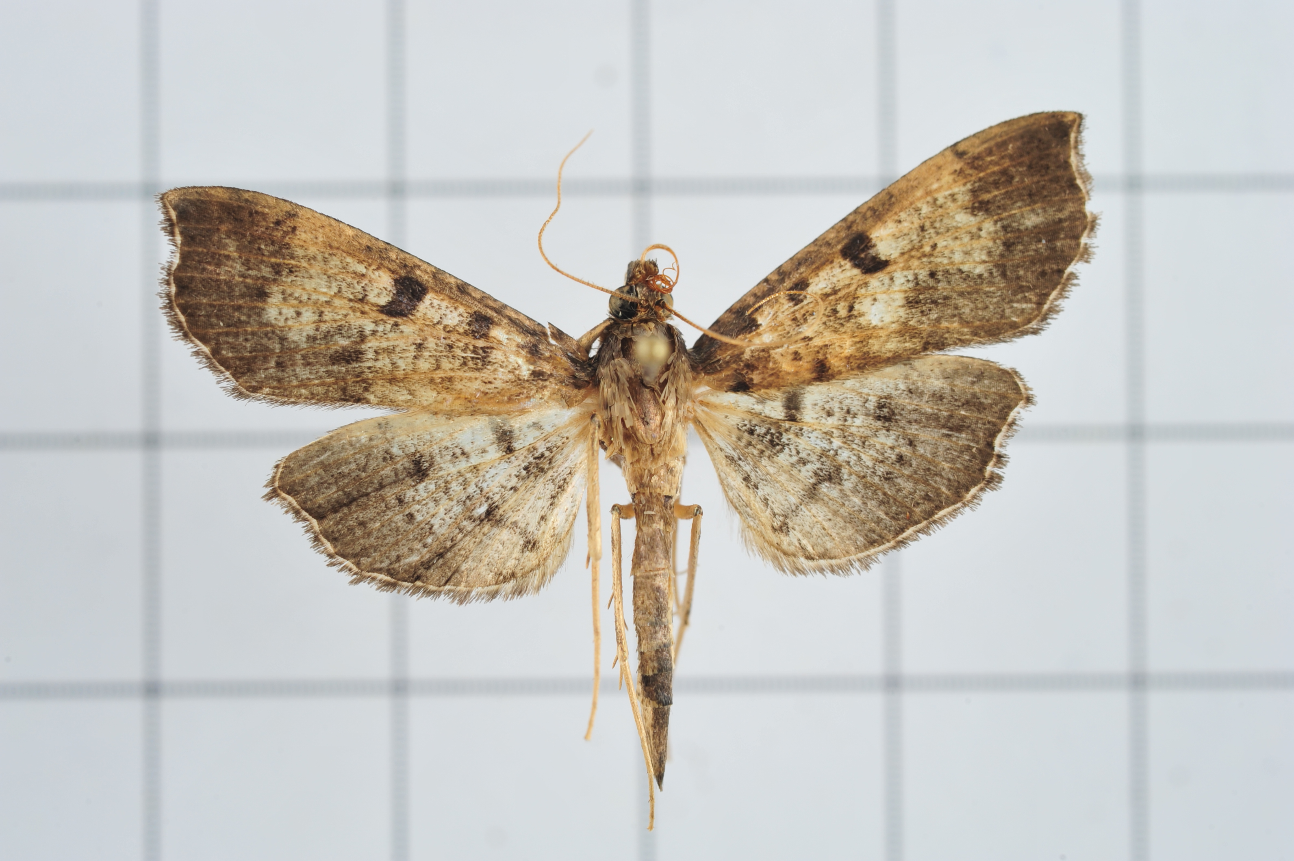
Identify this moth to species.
Ceratarcha umbrosa
